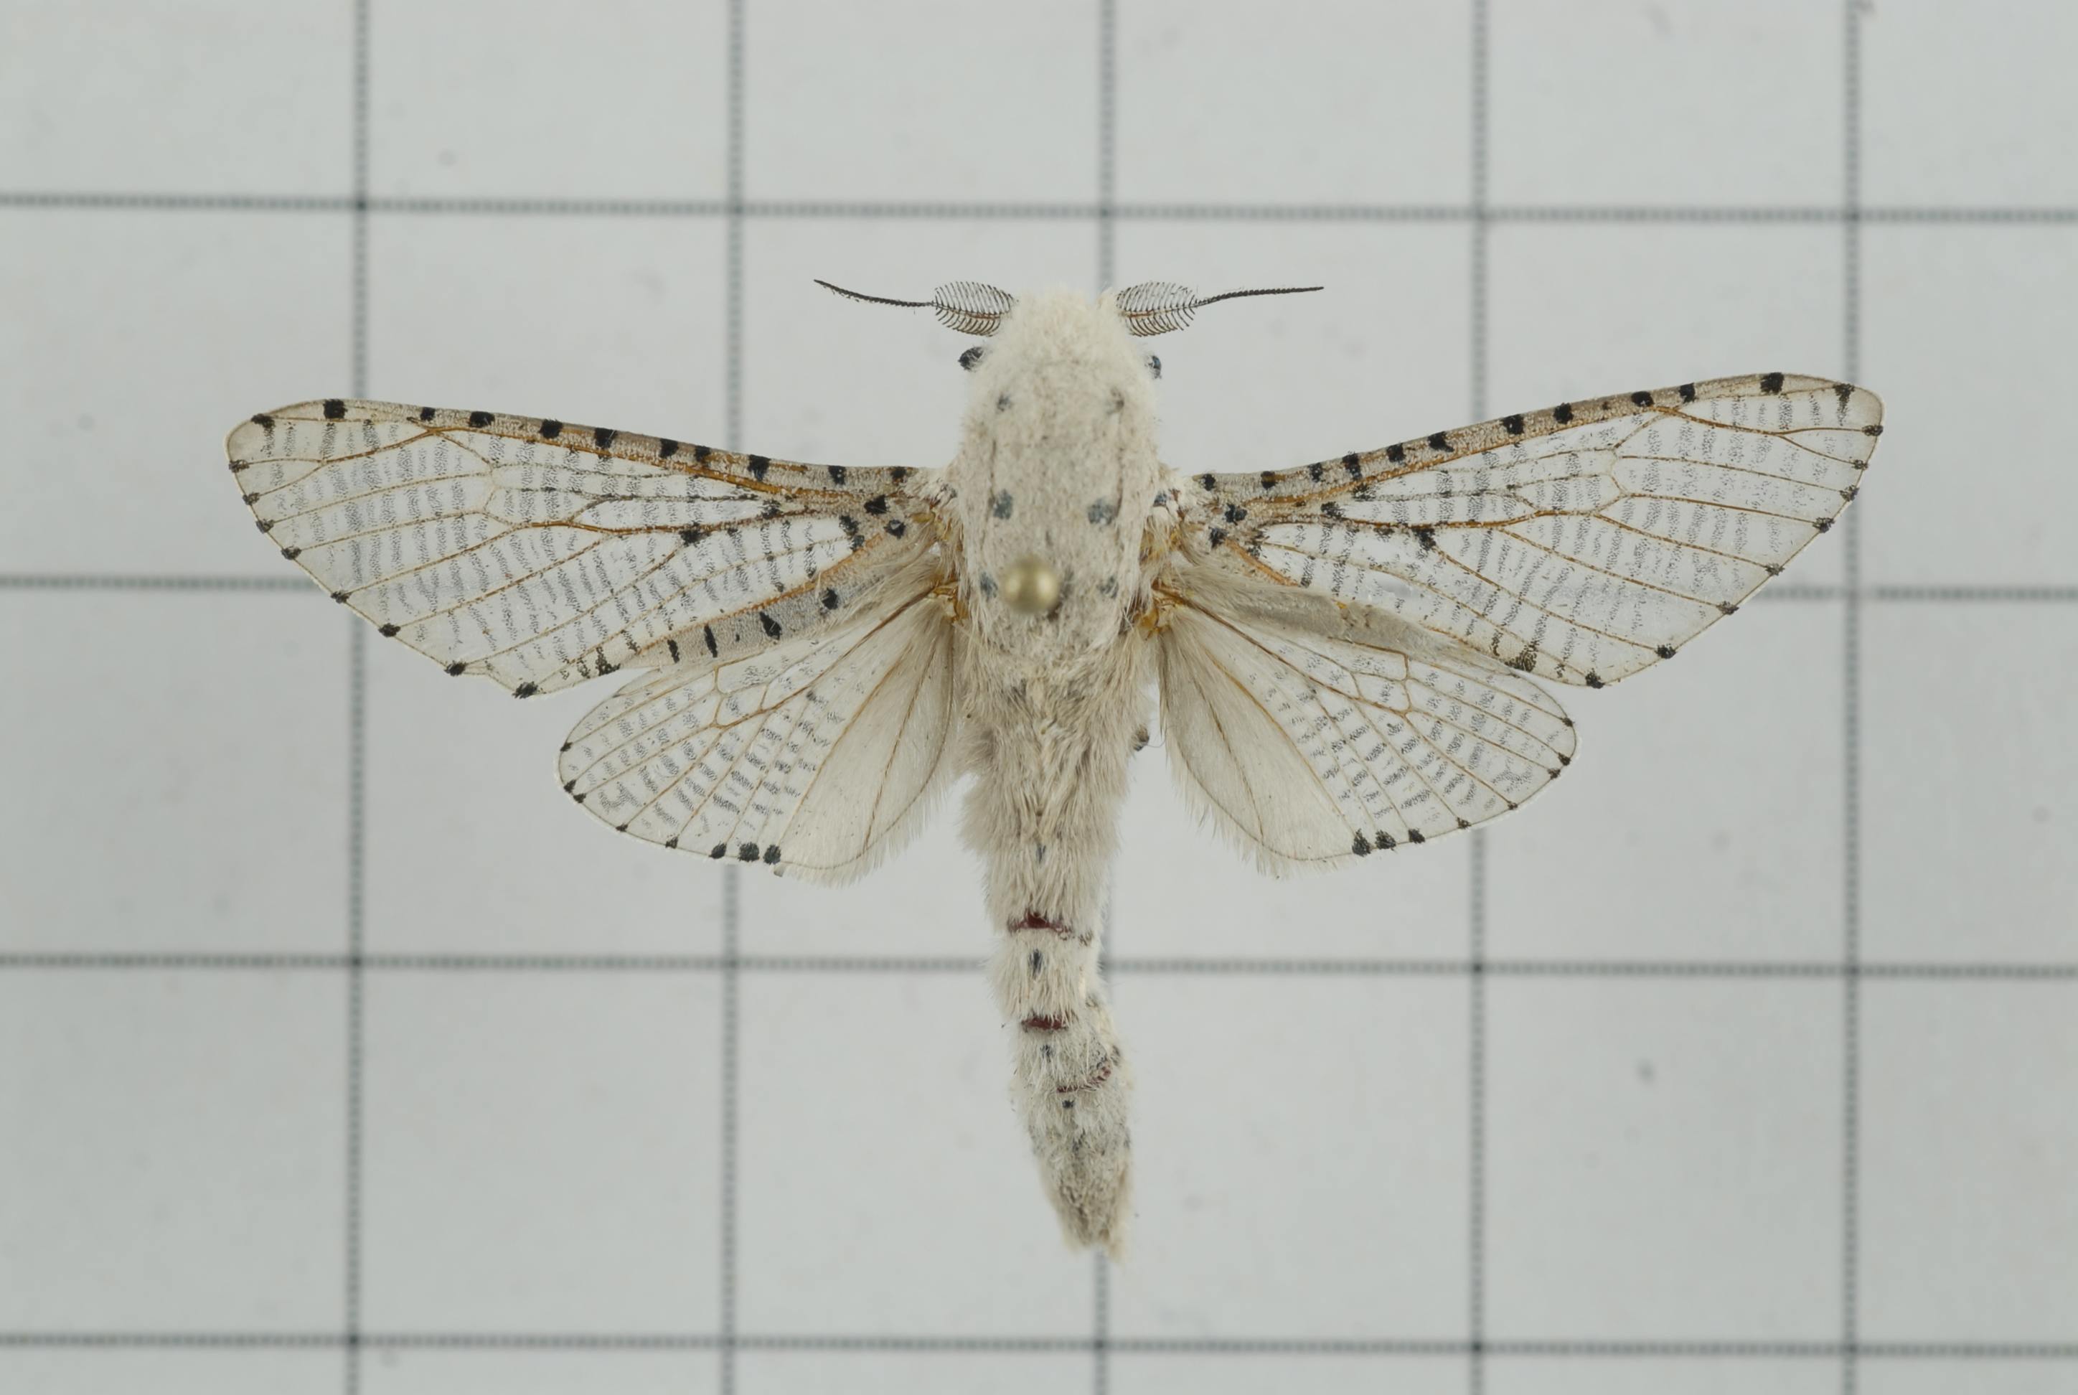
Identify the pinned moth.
Polyphagozerra coffeae
